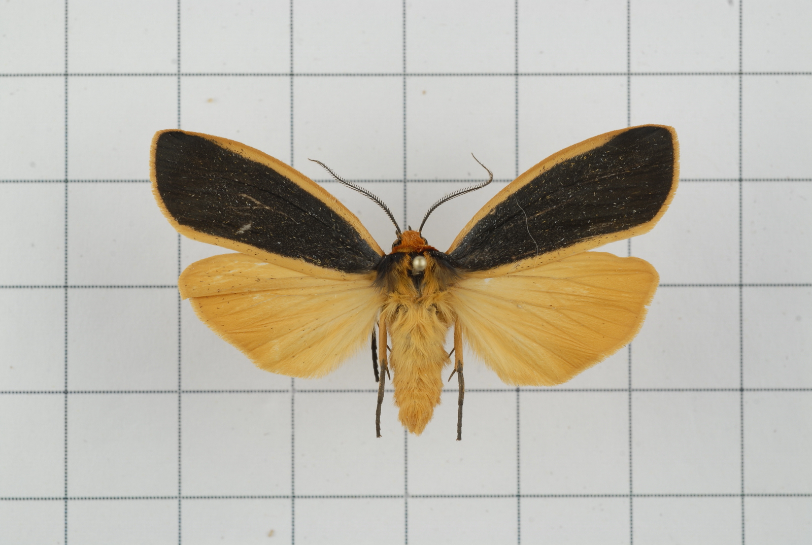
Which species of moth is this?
Churinga virago
